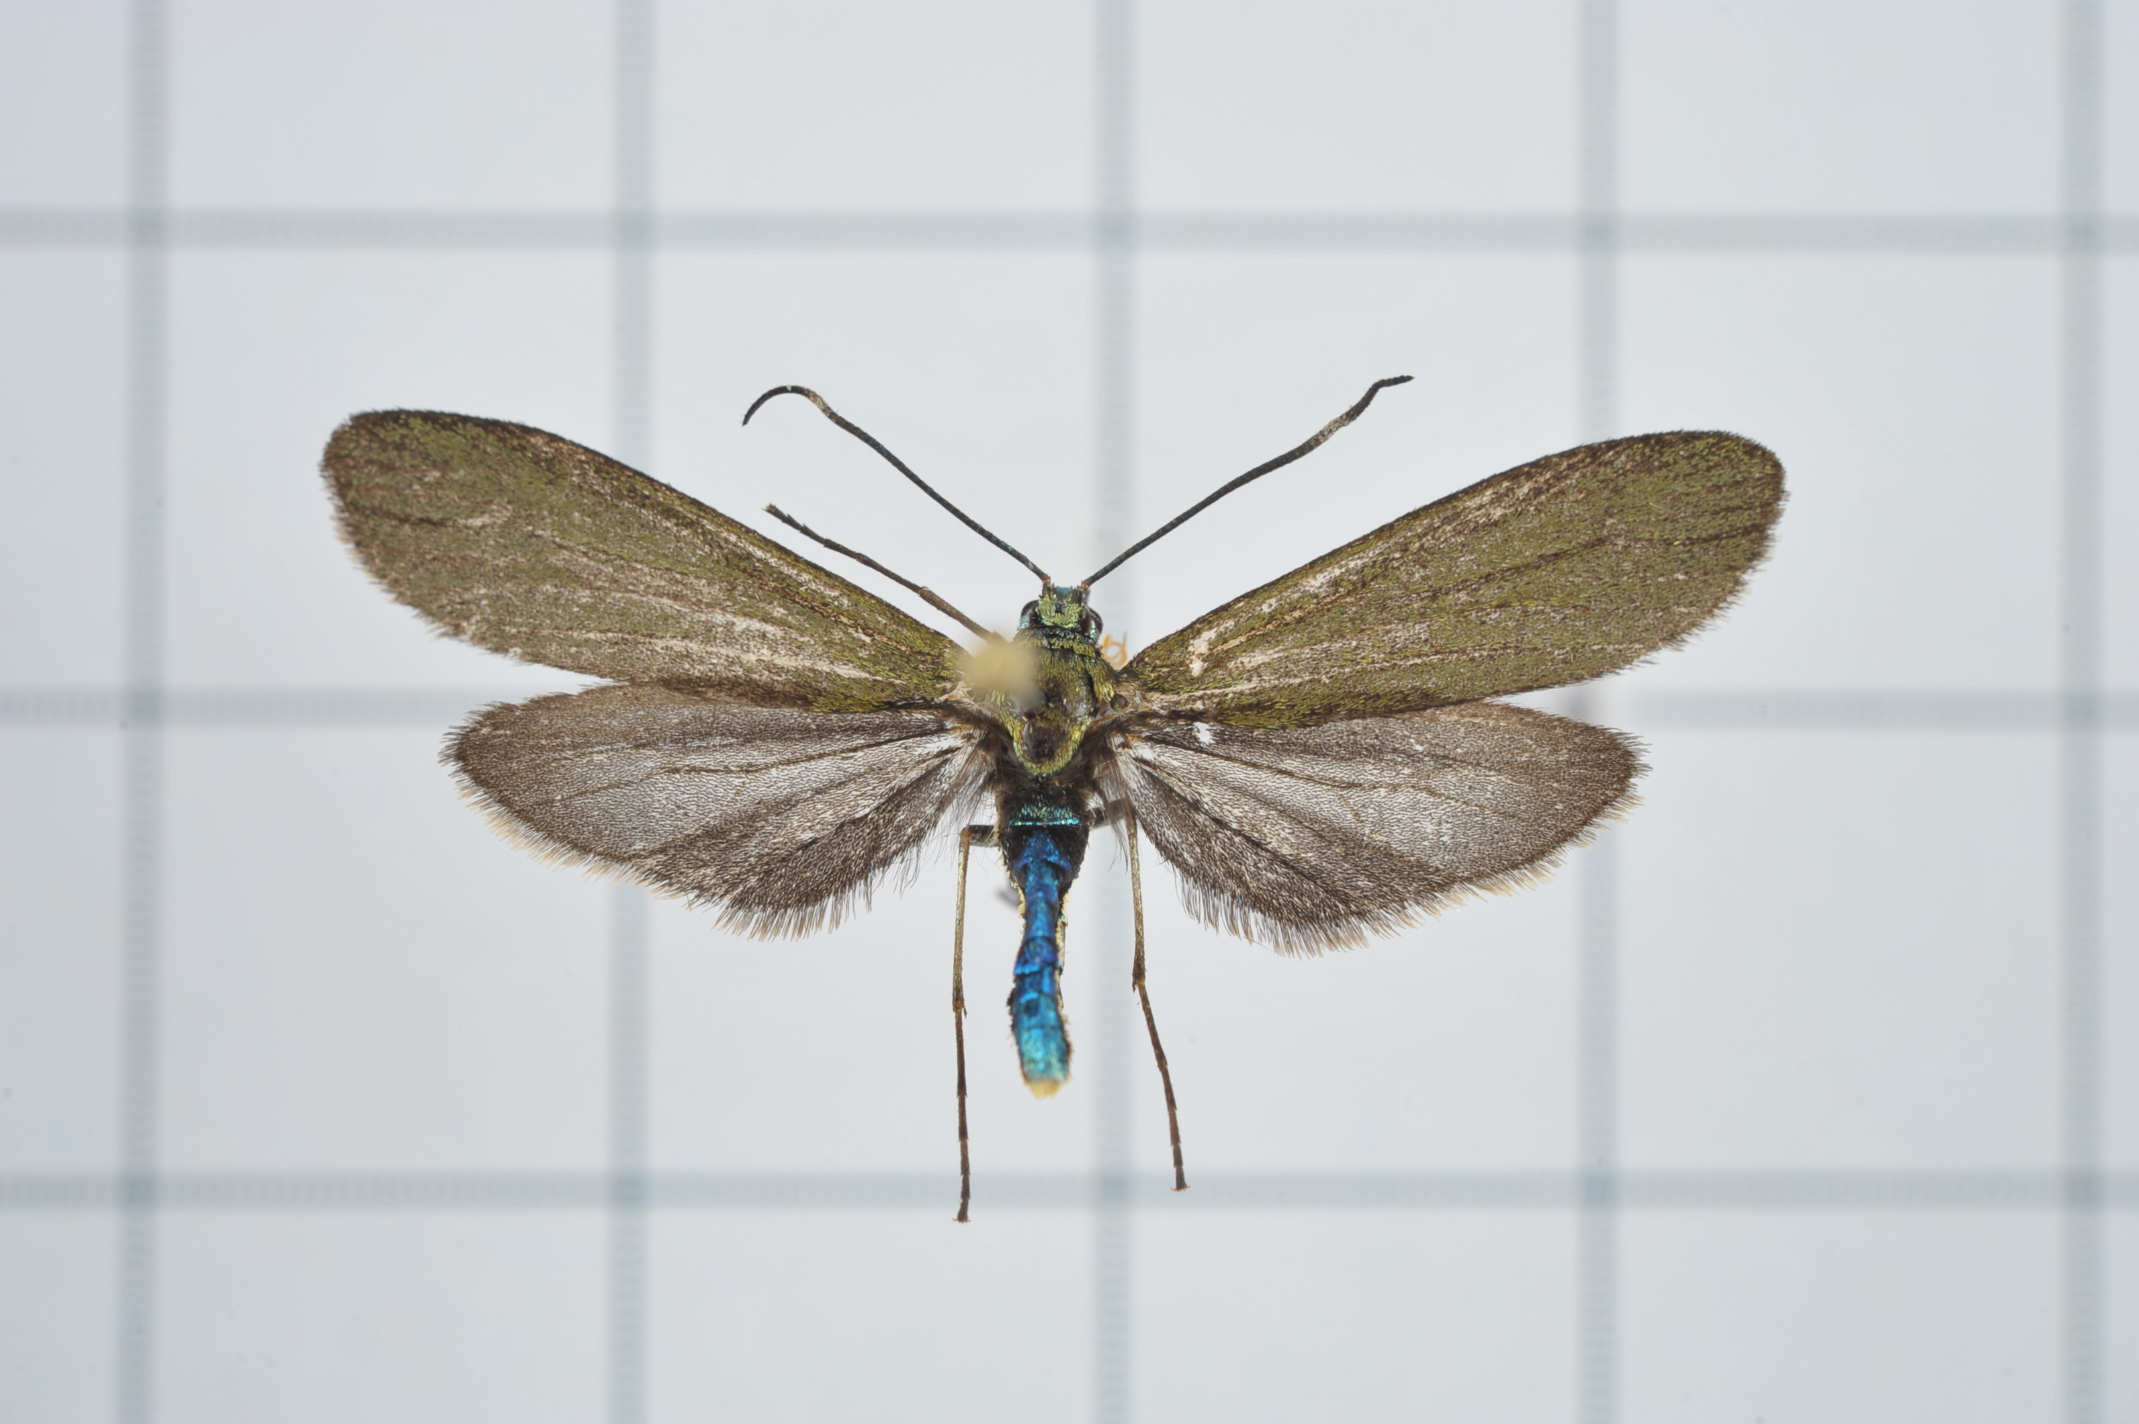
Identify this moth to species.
Arachotia hohuanshanensis
